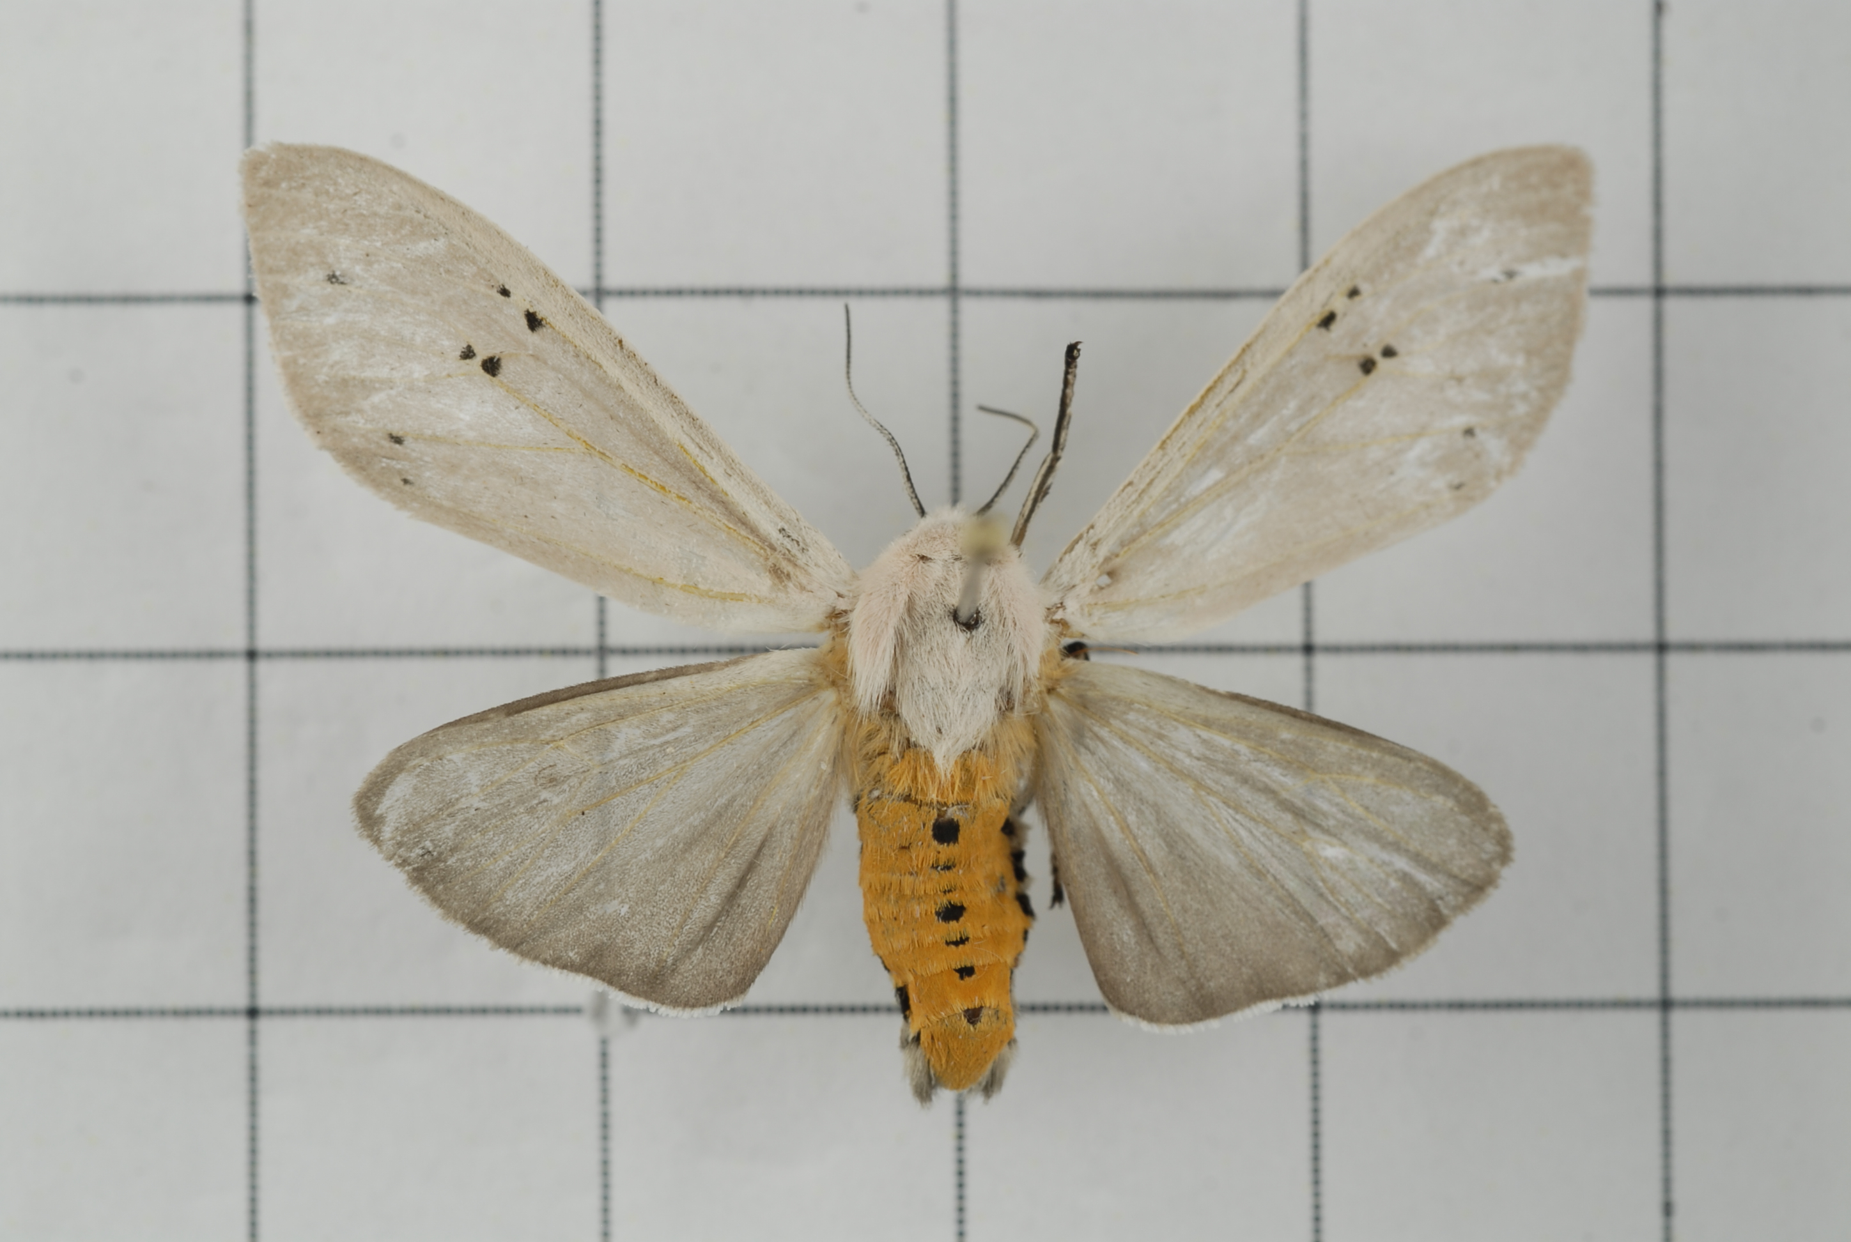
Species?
Creatonotos transiens koni
